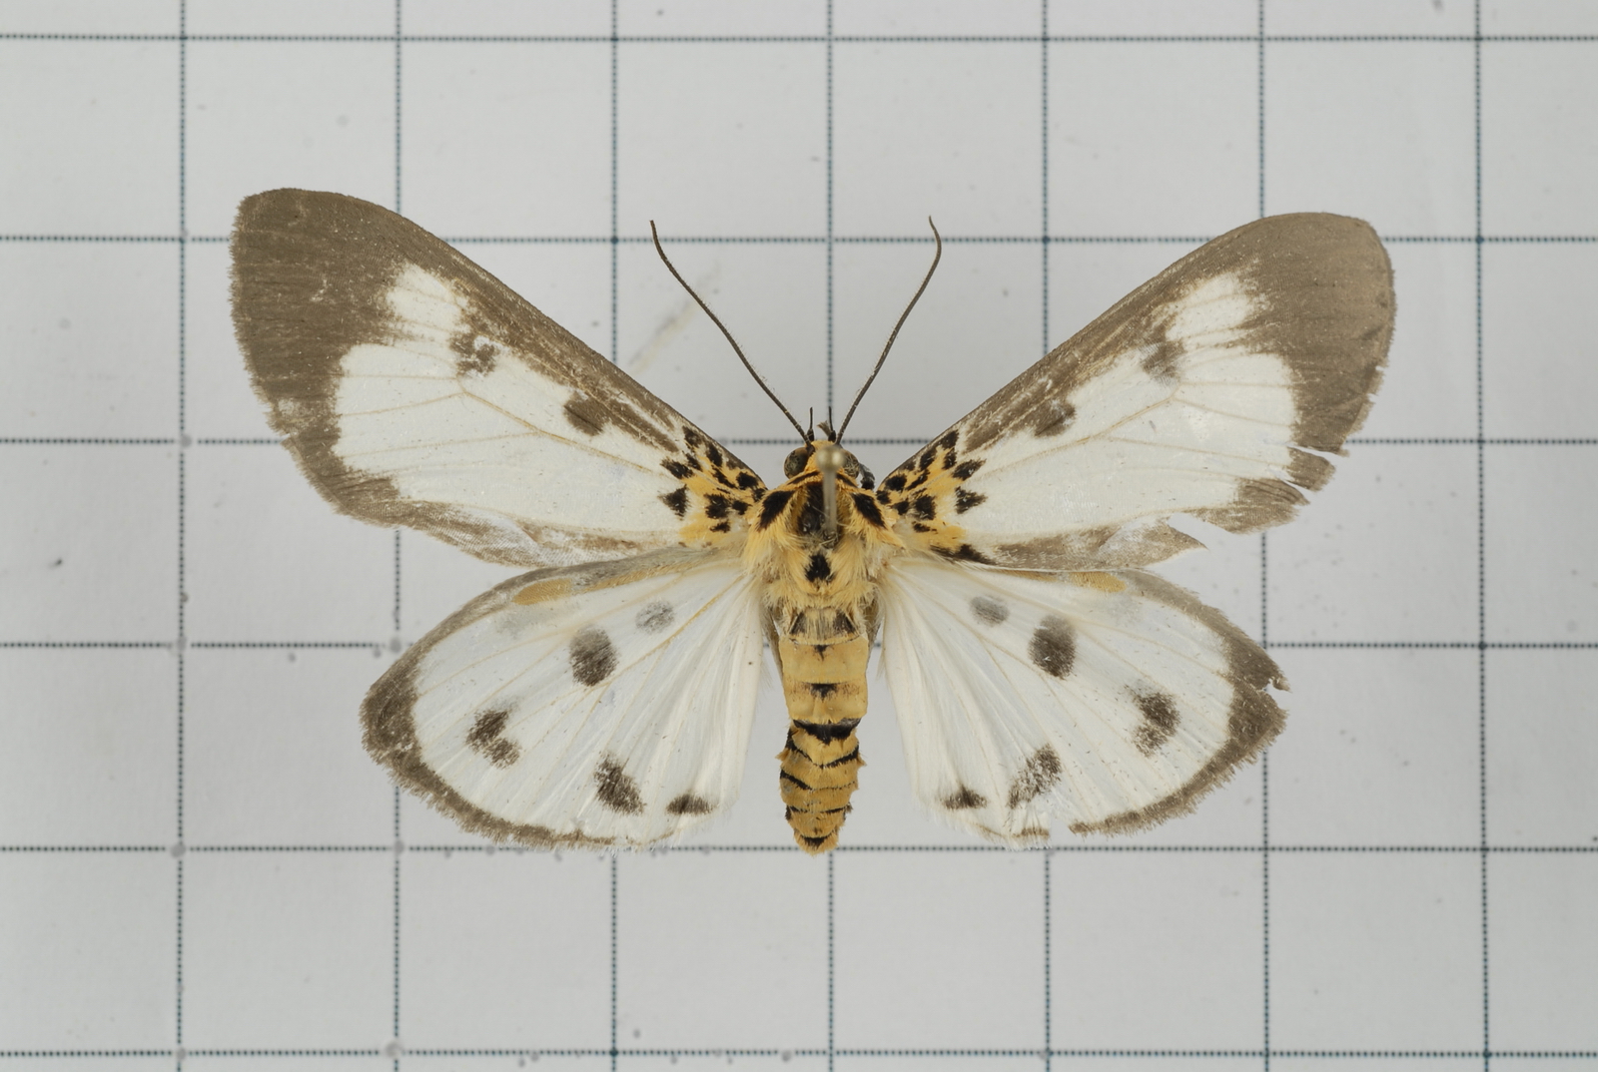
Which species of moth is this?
Asota plana lacteata
